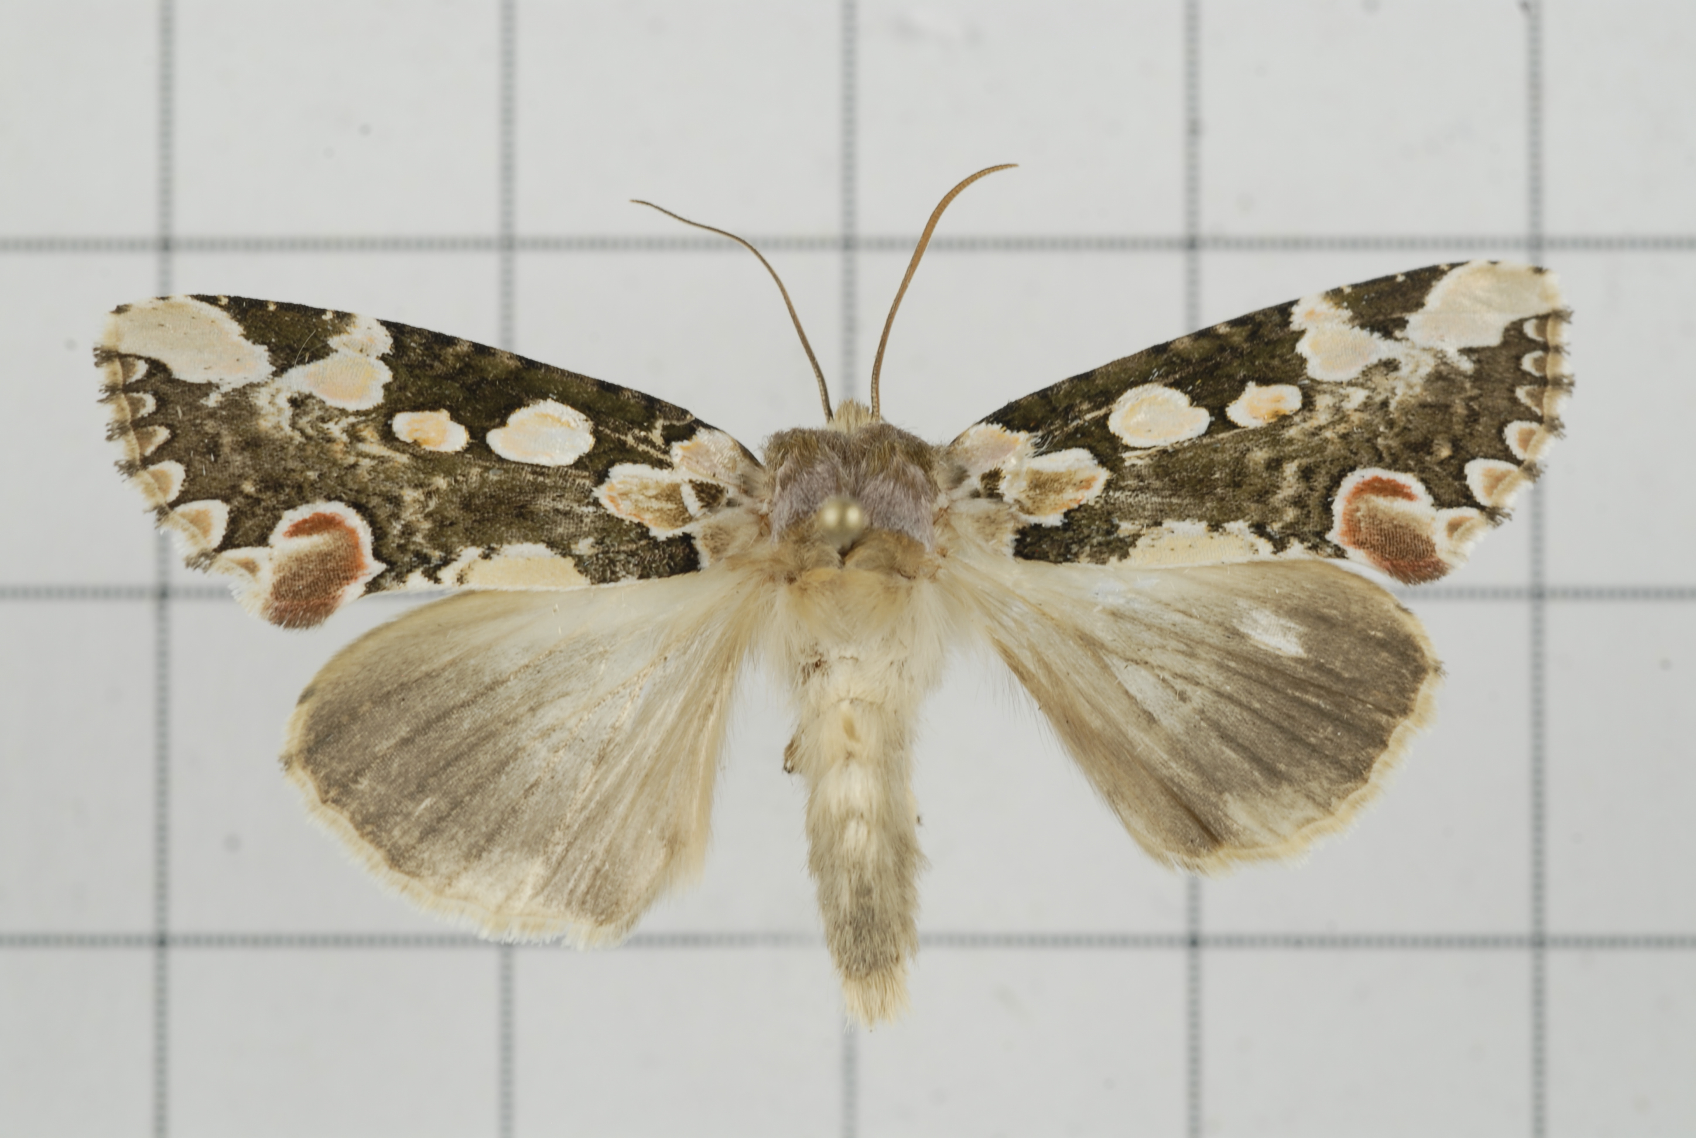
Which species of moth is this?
Horithyatira decorata takamukui
